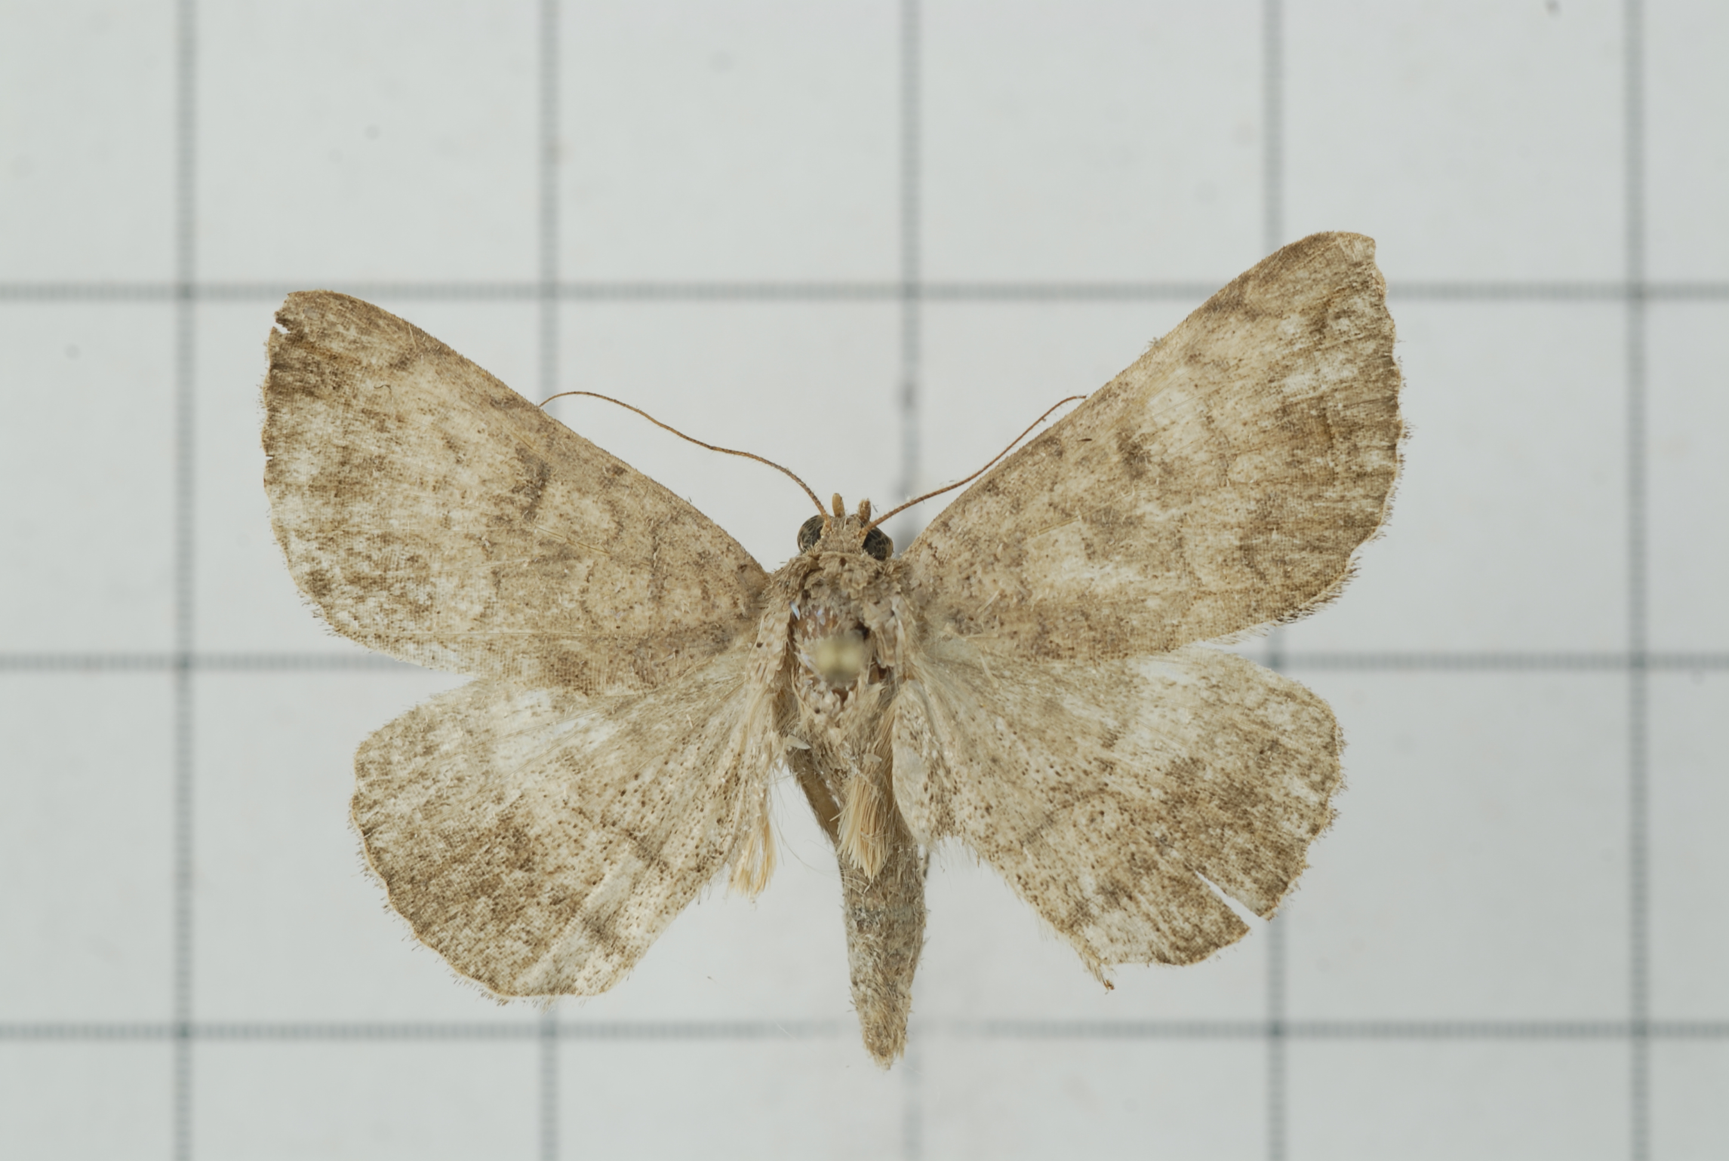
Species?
Blasticorhinus rivulosa
